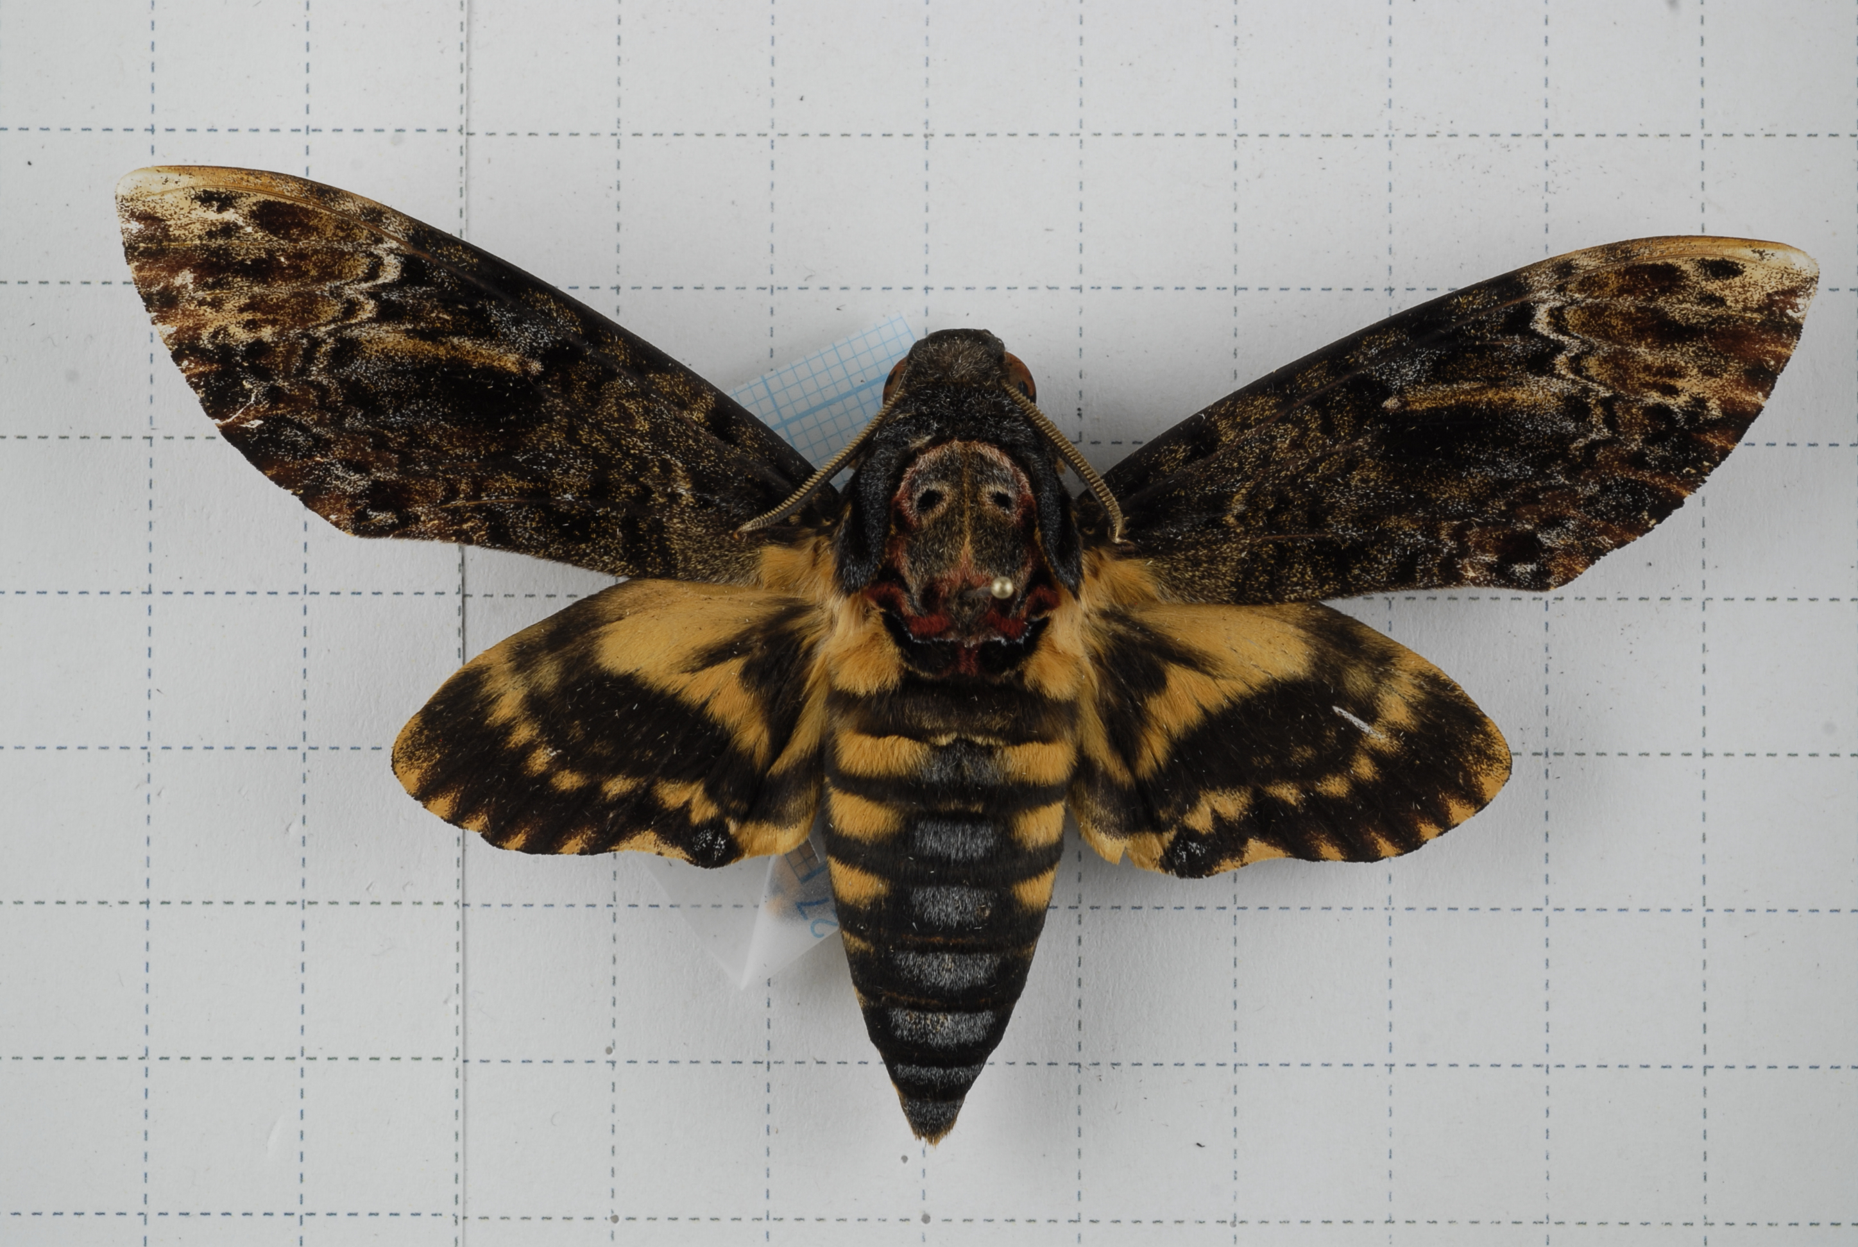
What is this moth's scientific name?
Acherontia lachesis
